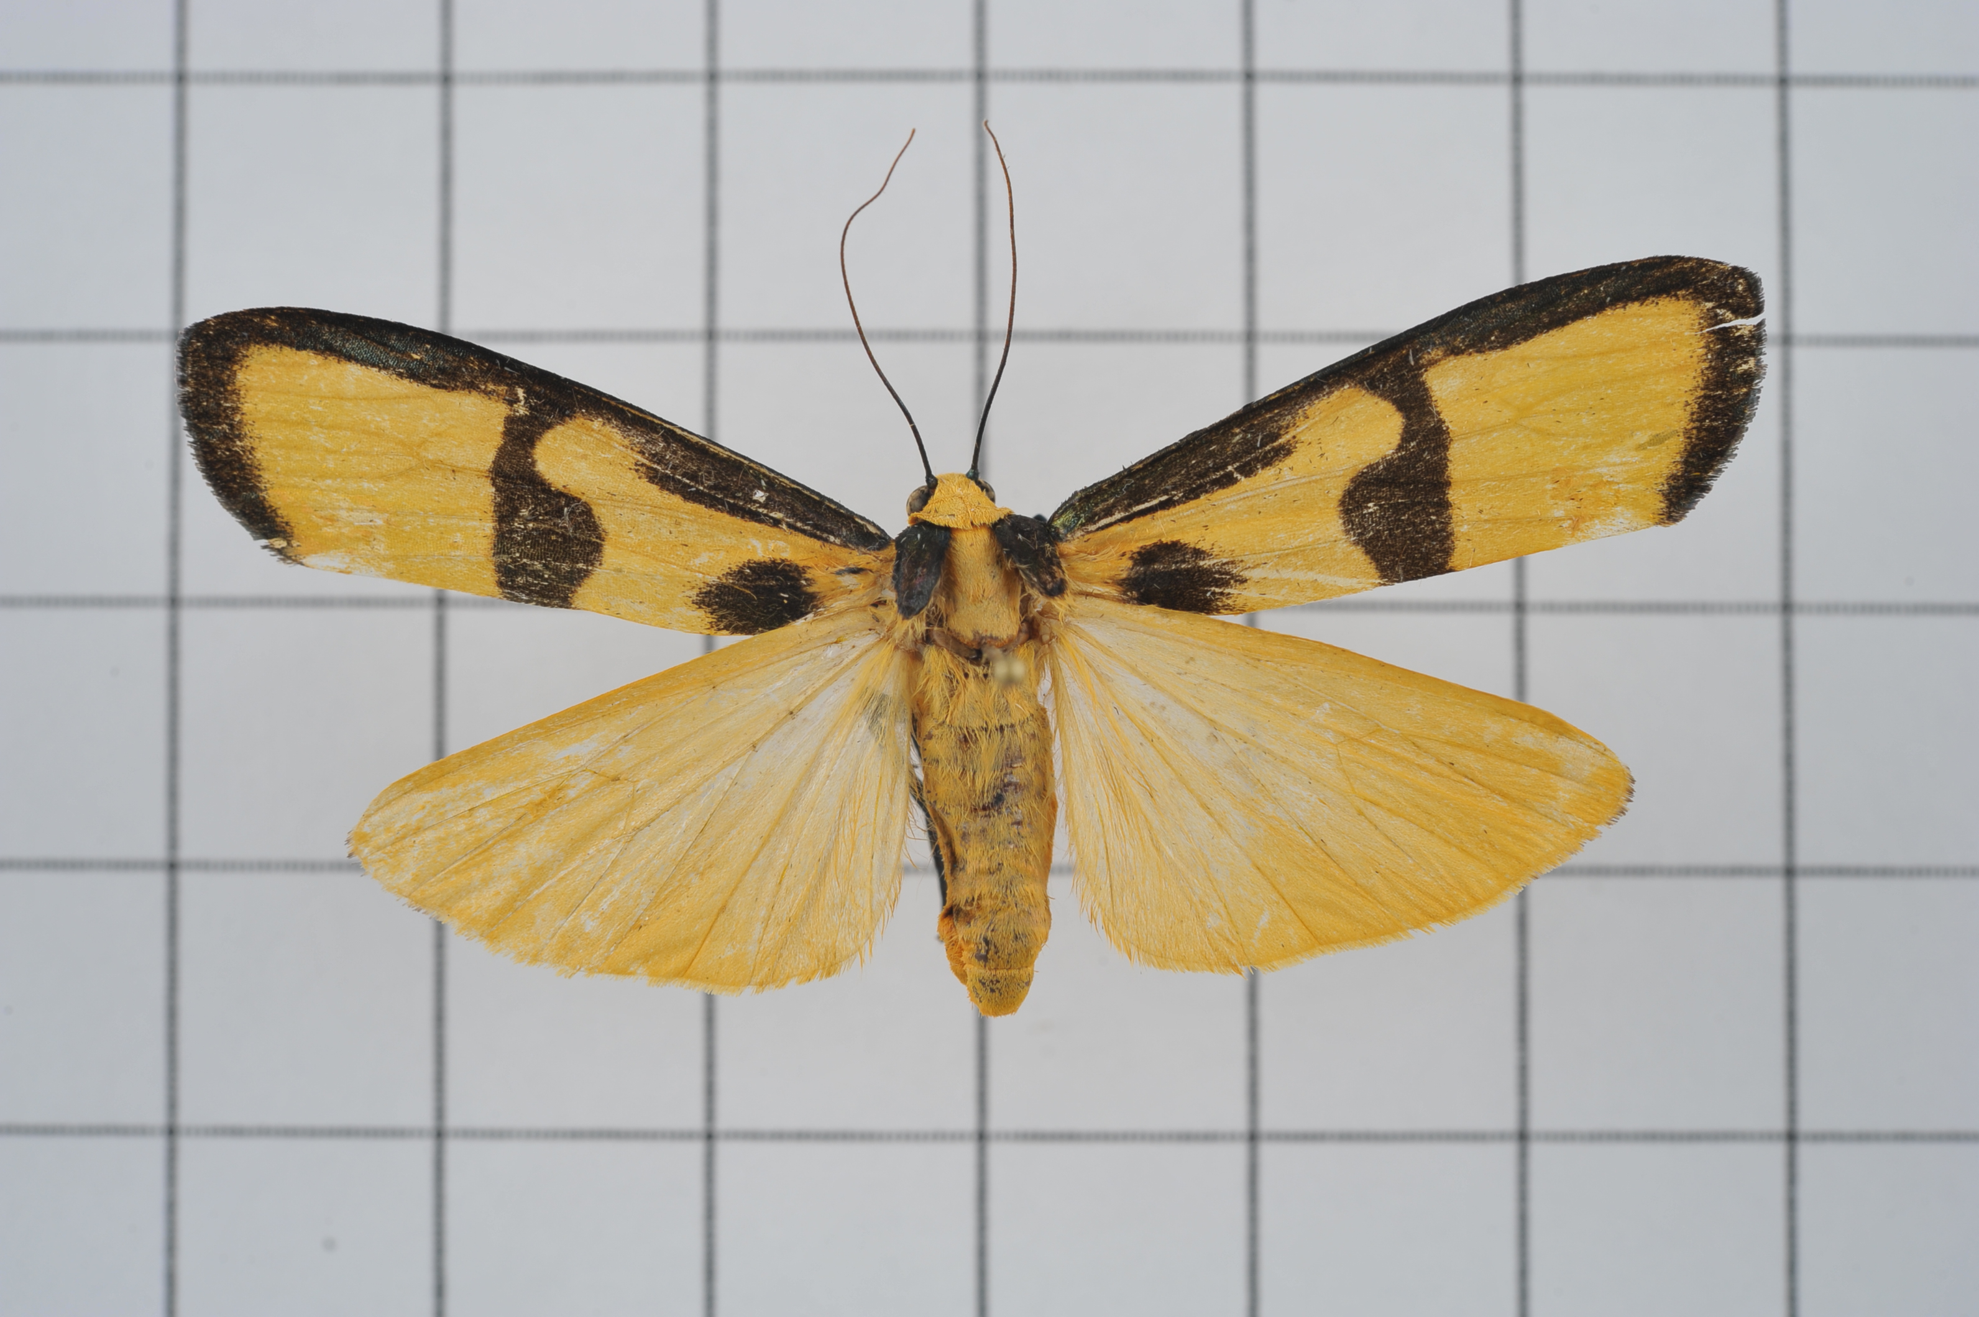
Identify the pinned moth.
Chrysaeglia magnifica
